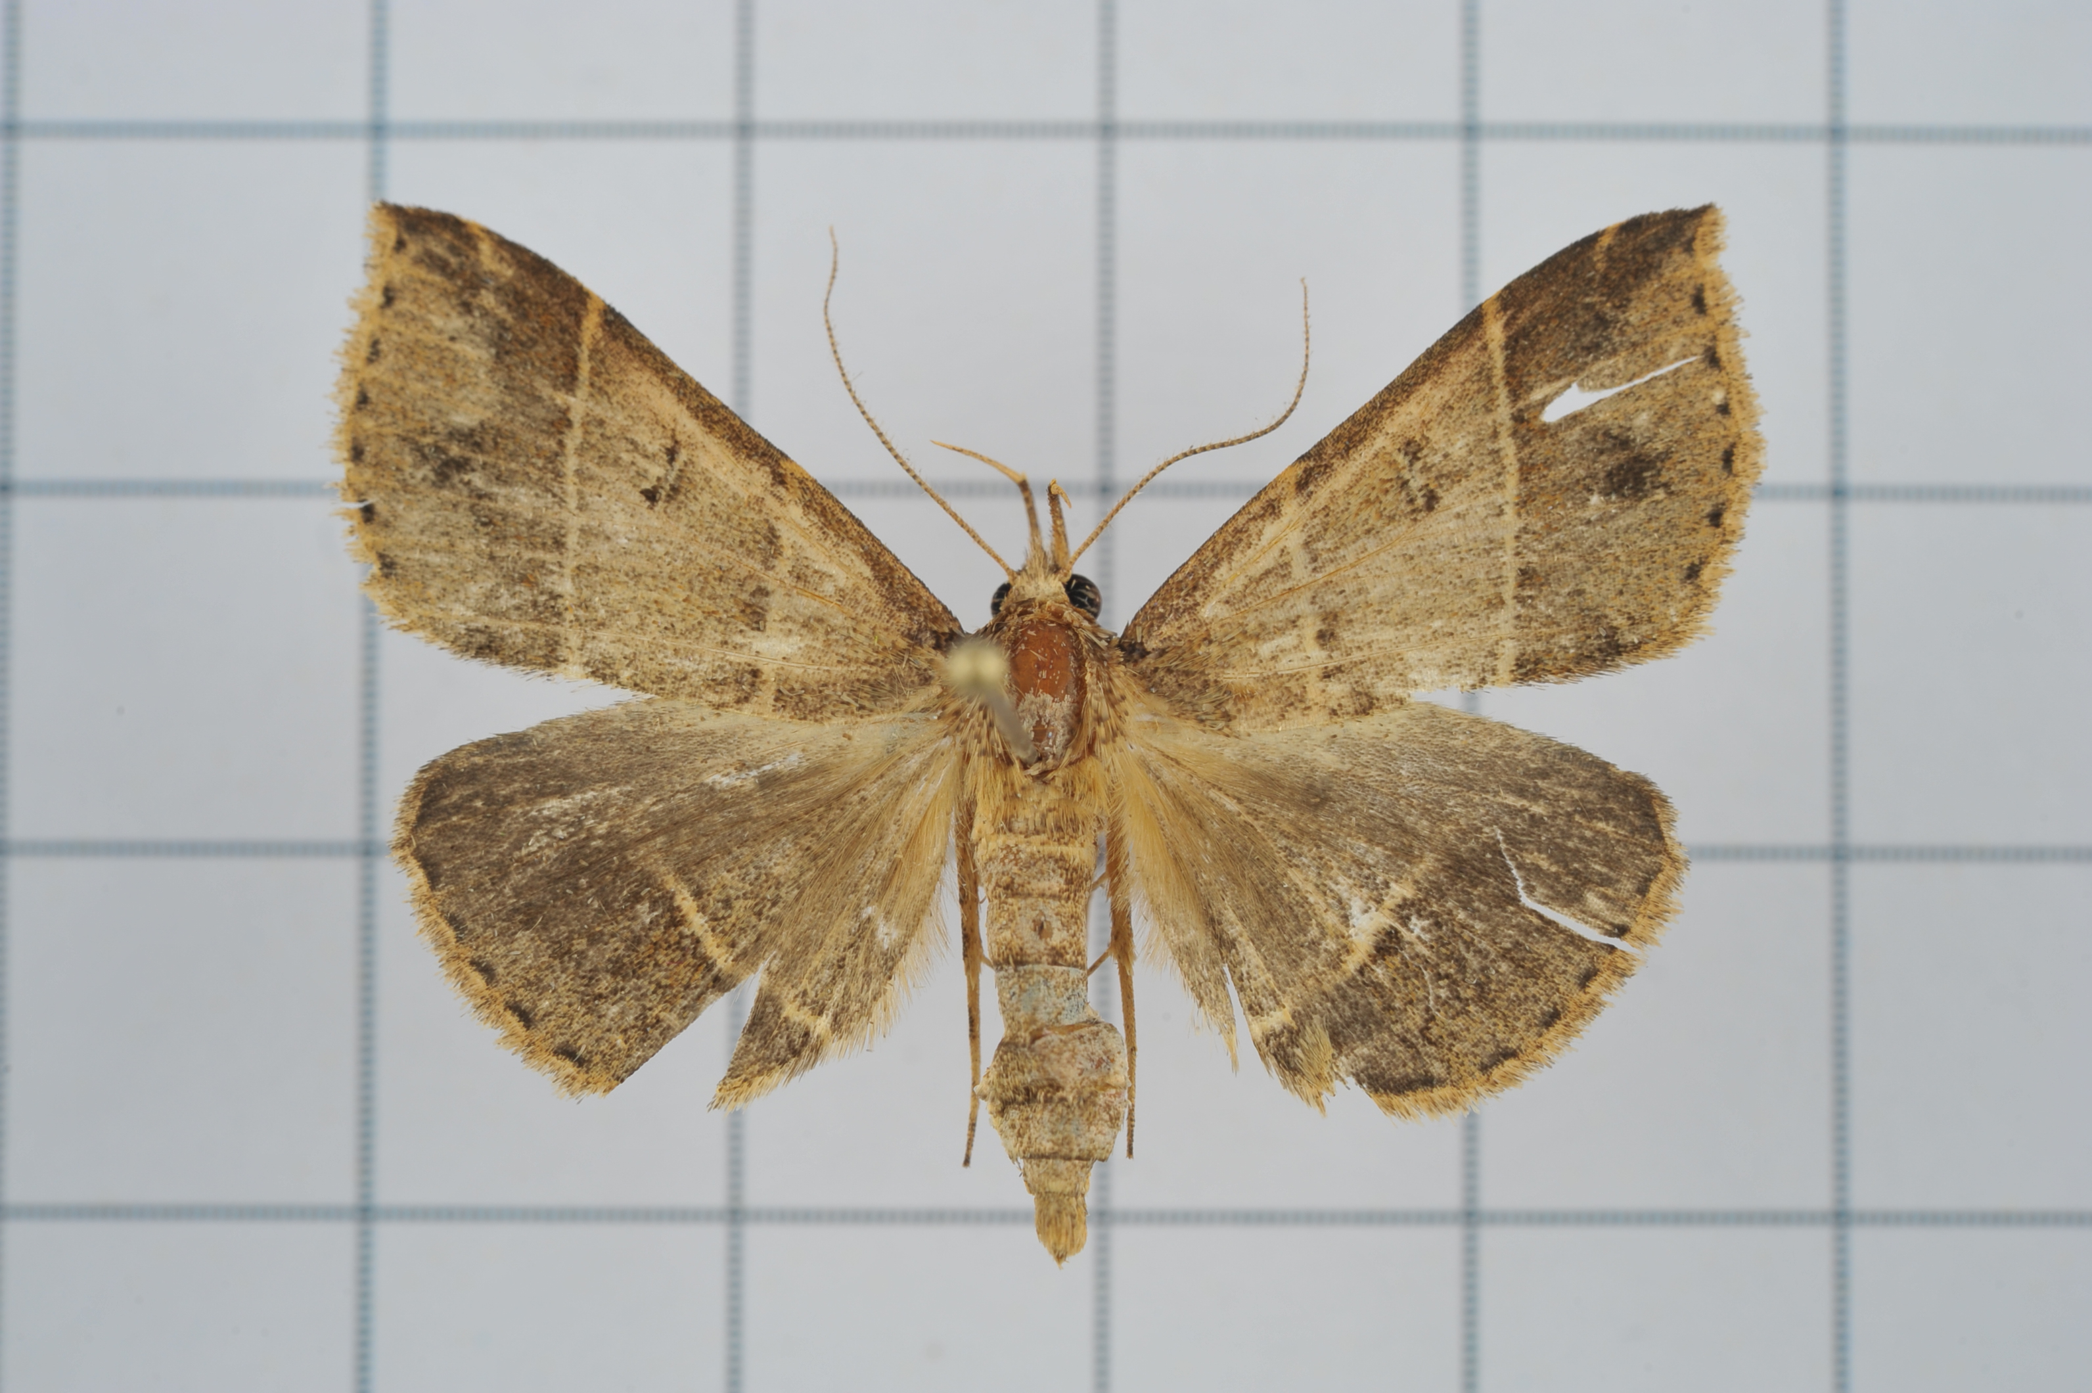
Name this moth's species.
Bertula parallela
